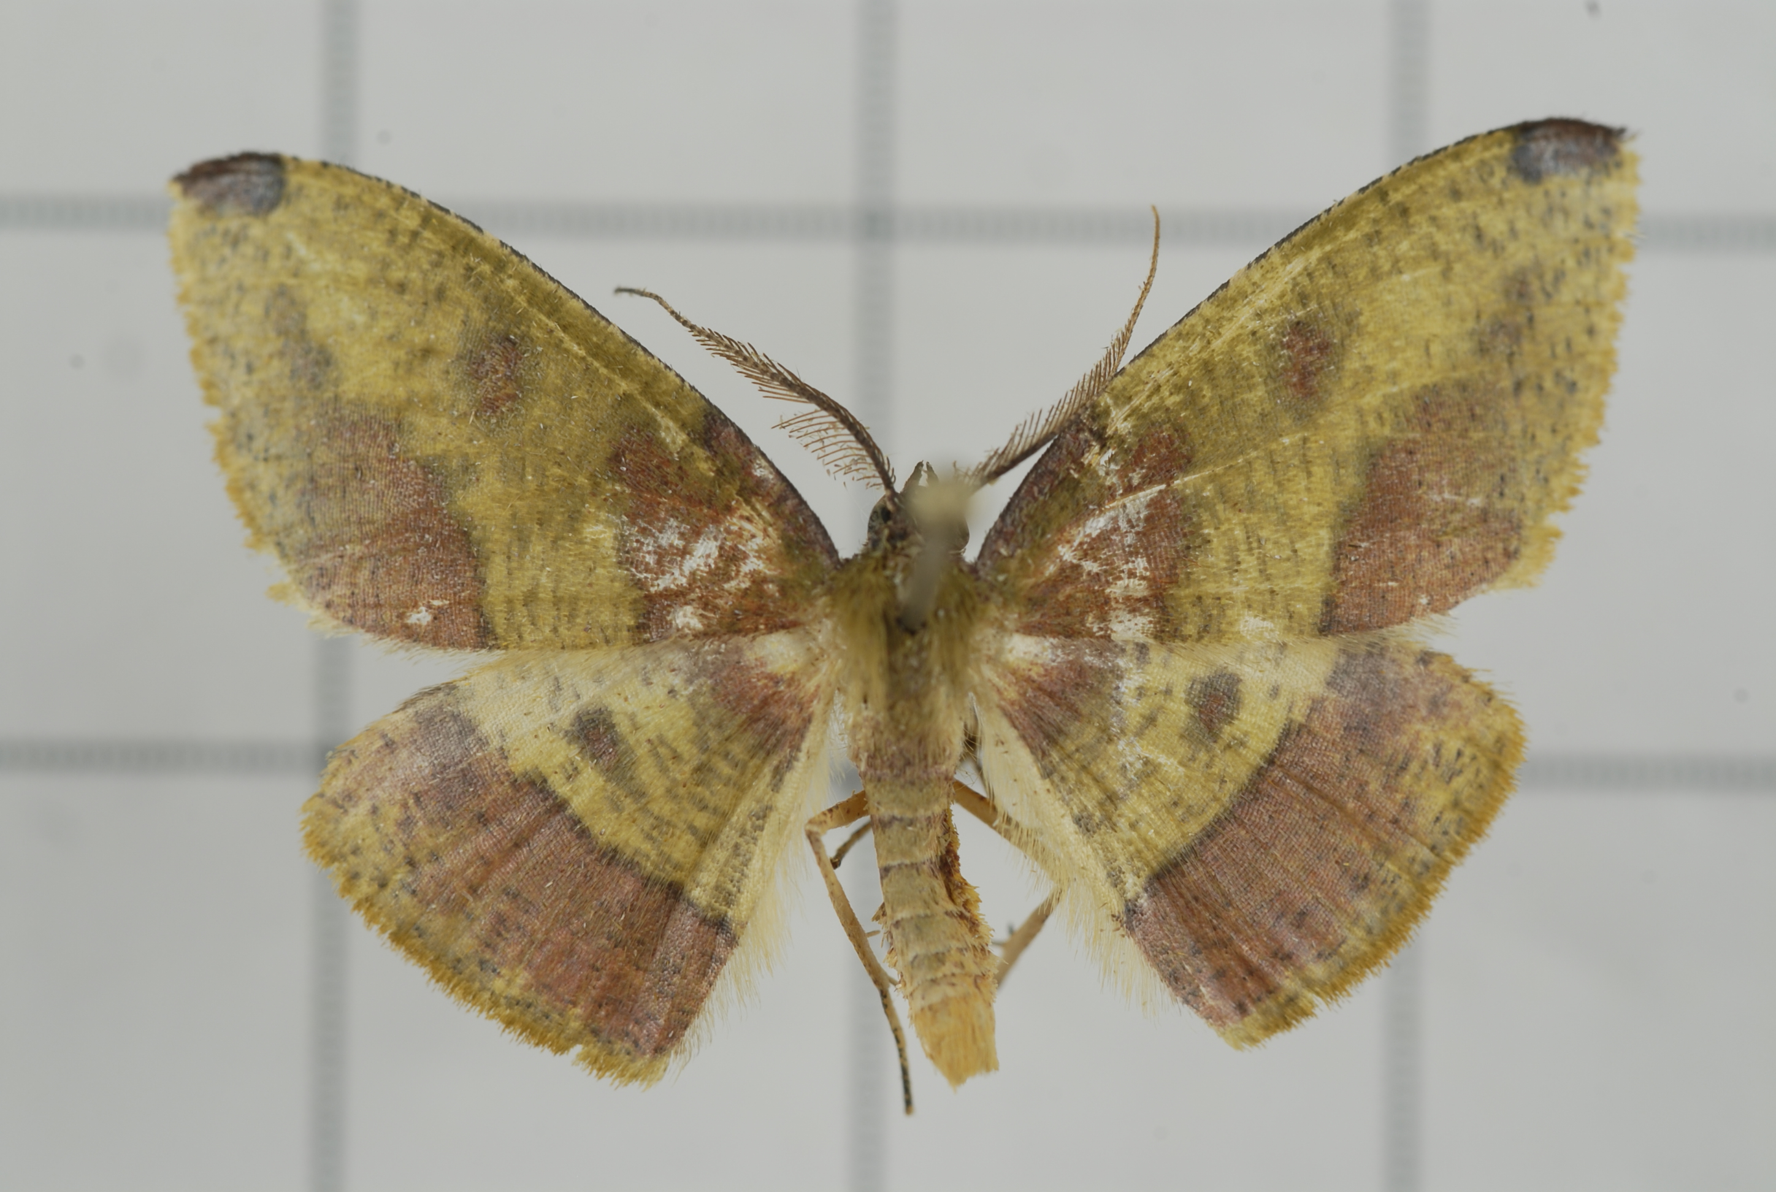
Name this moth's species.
Heterolocha coccinea
